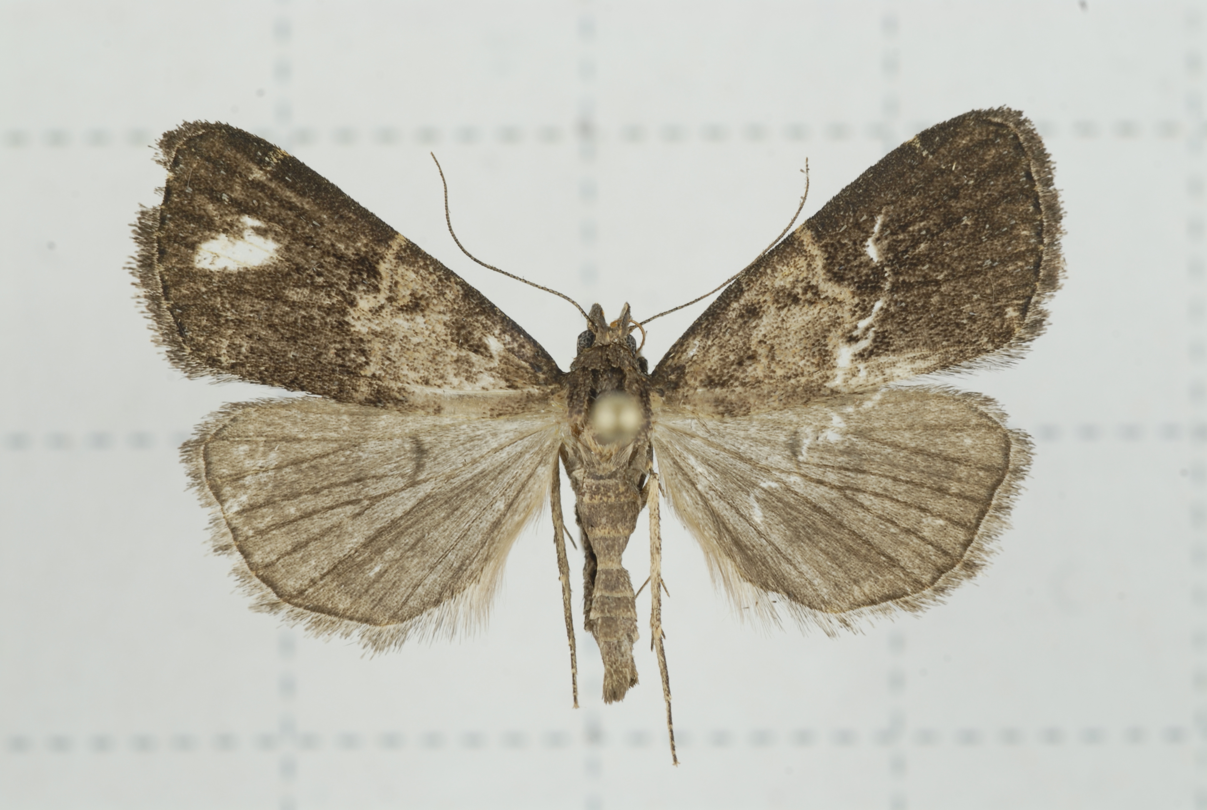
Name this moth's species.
Hydrillodes lentalis
